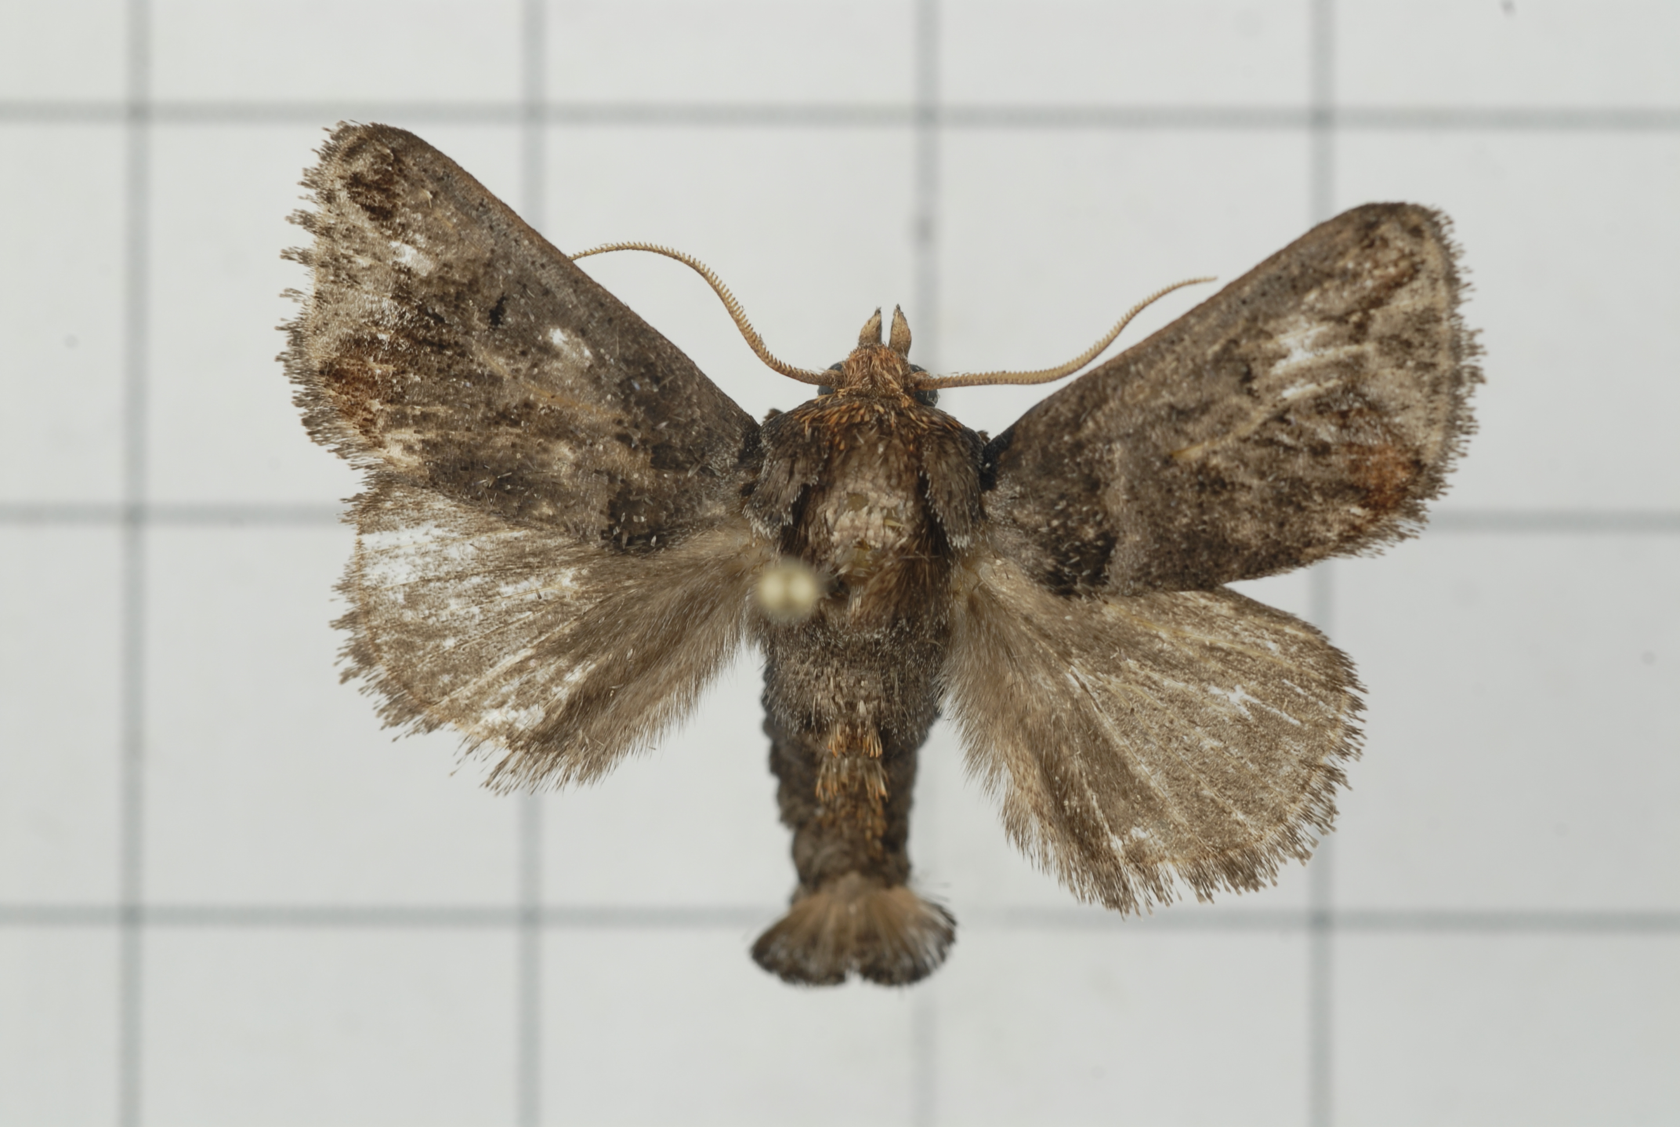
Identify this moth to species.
Phlossa conjuncta
